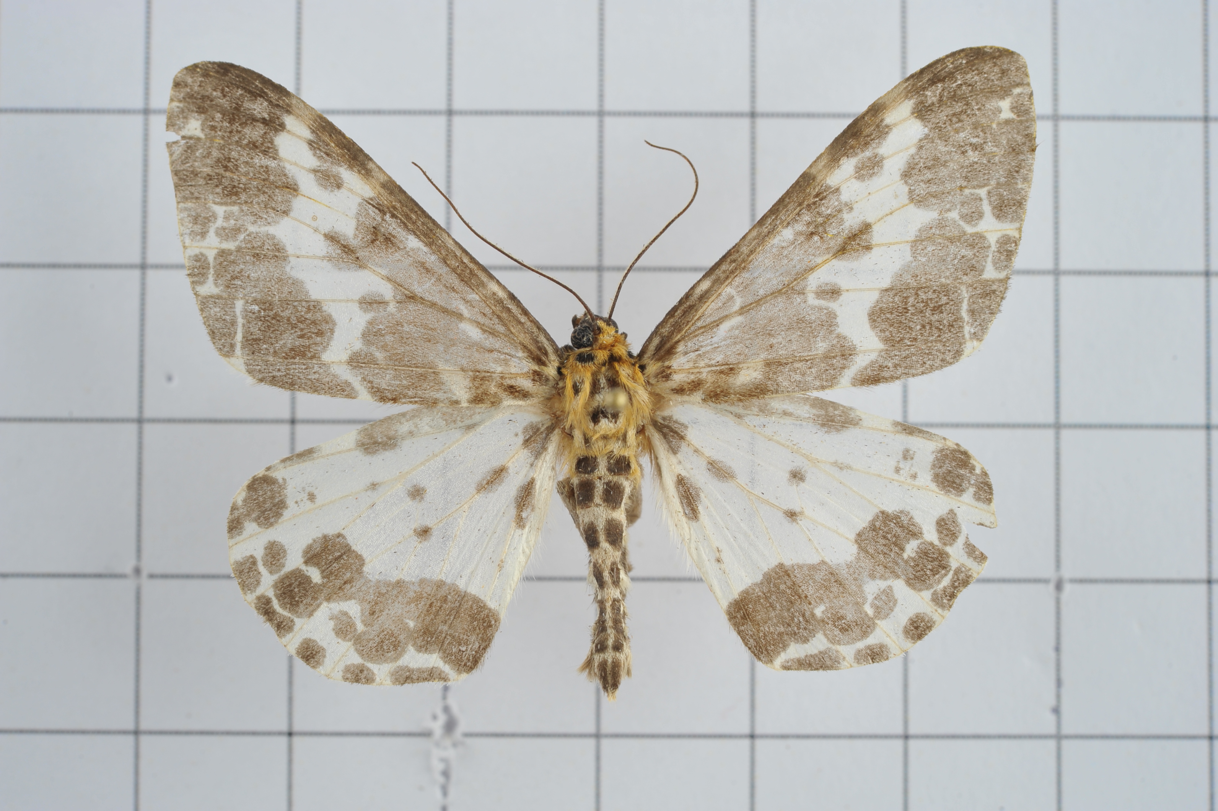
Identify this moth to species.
Pogonopygia pavida pavida
